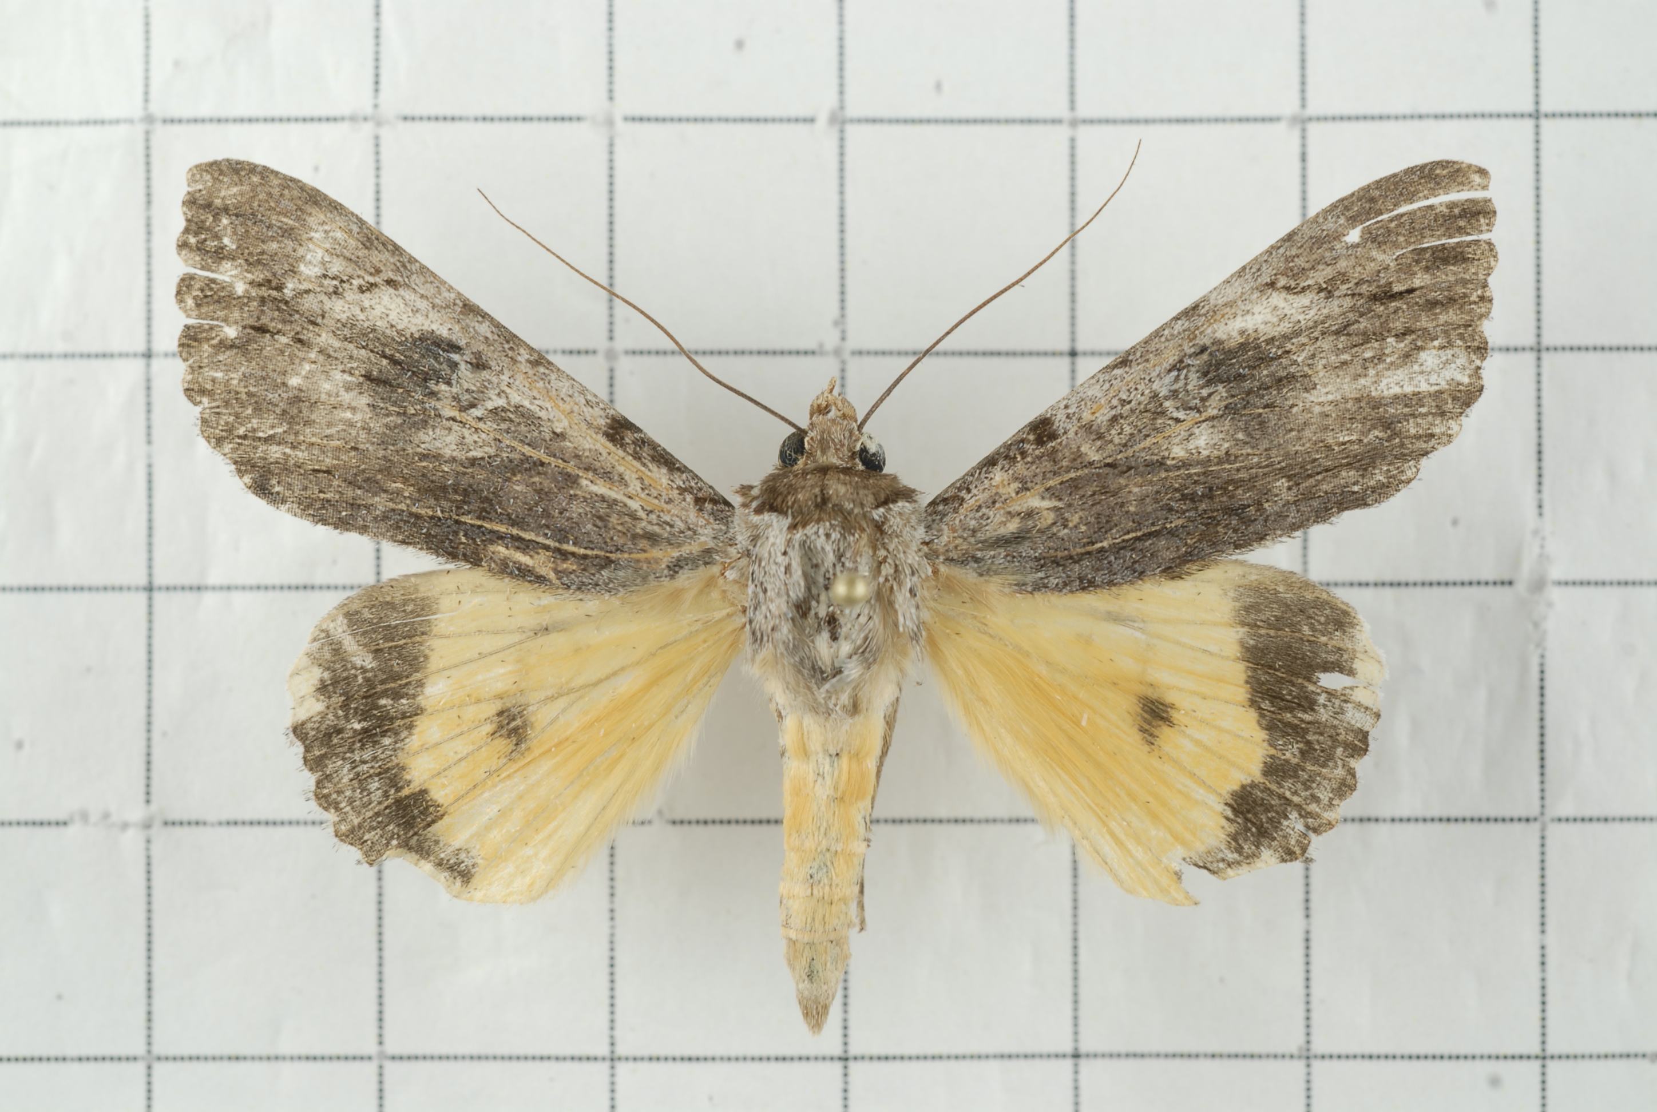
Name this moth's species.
Paracatocala macula macula
